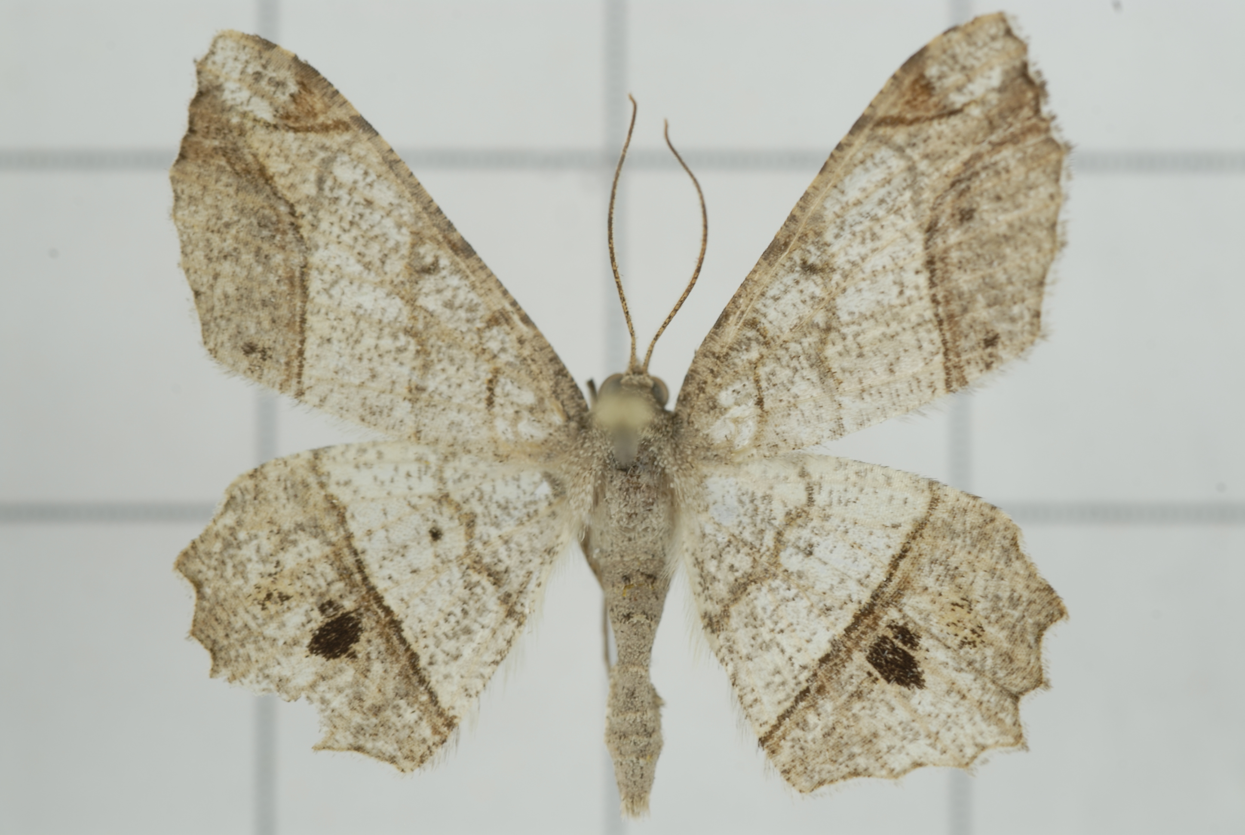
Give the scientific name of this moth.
Chiasmia intermediaria
